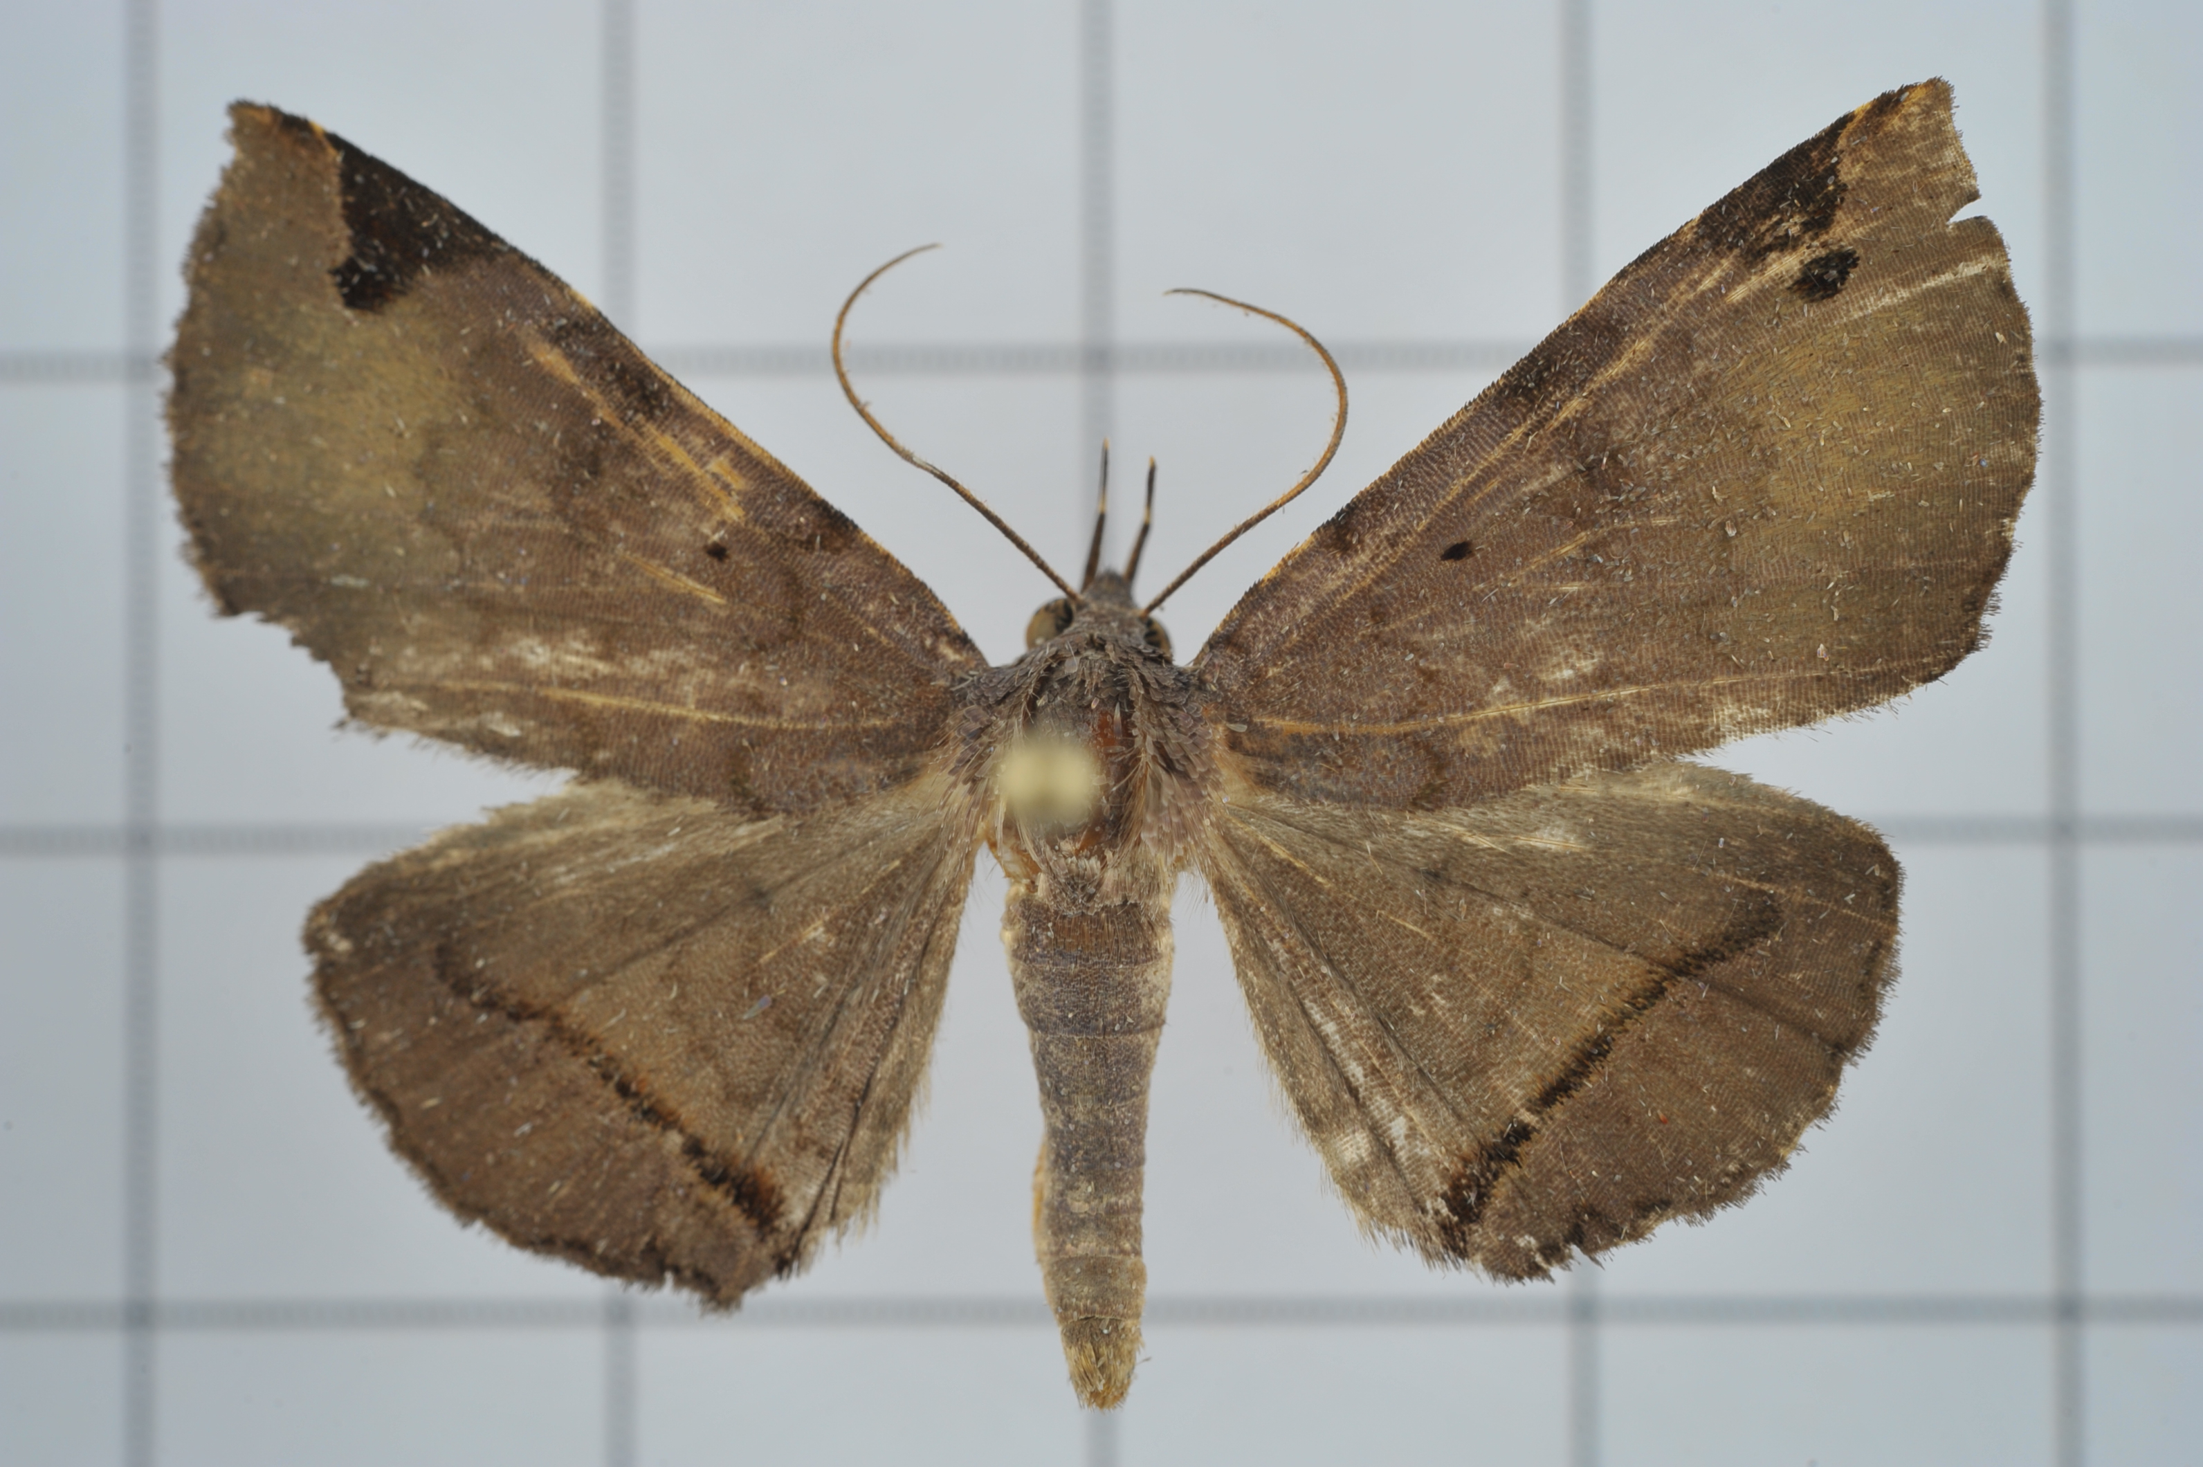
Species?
Mecodina subcostalis
